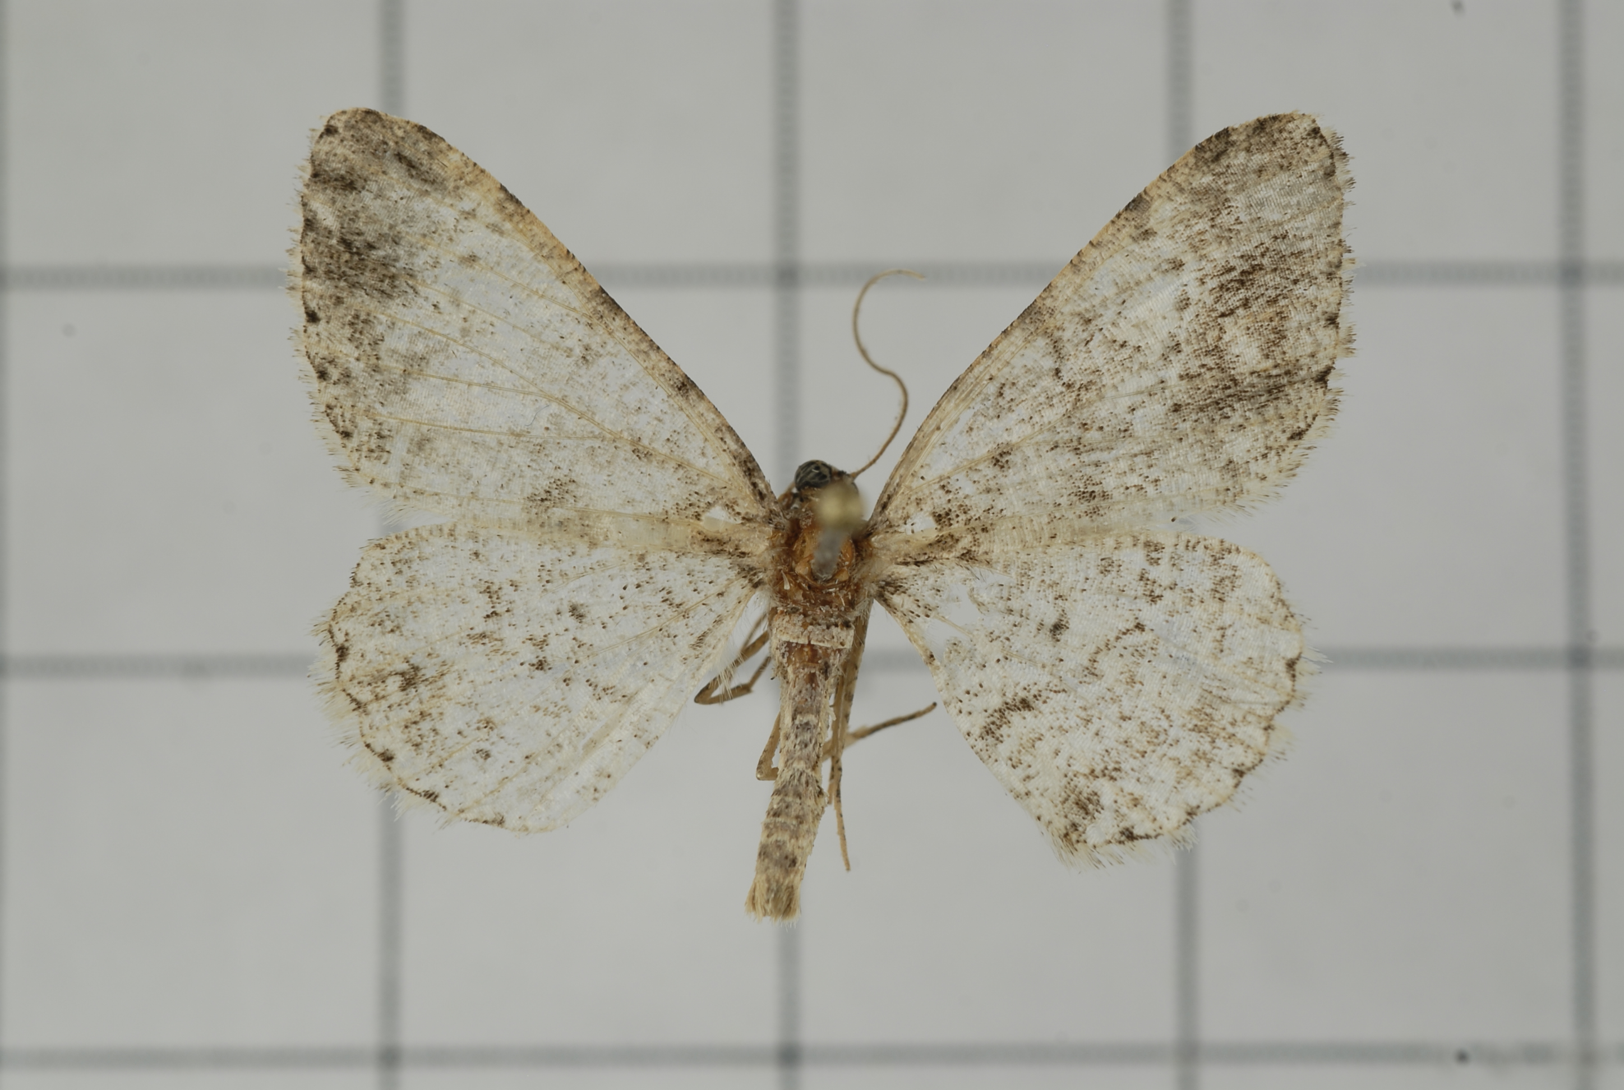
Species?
Psilalcis rotundata
